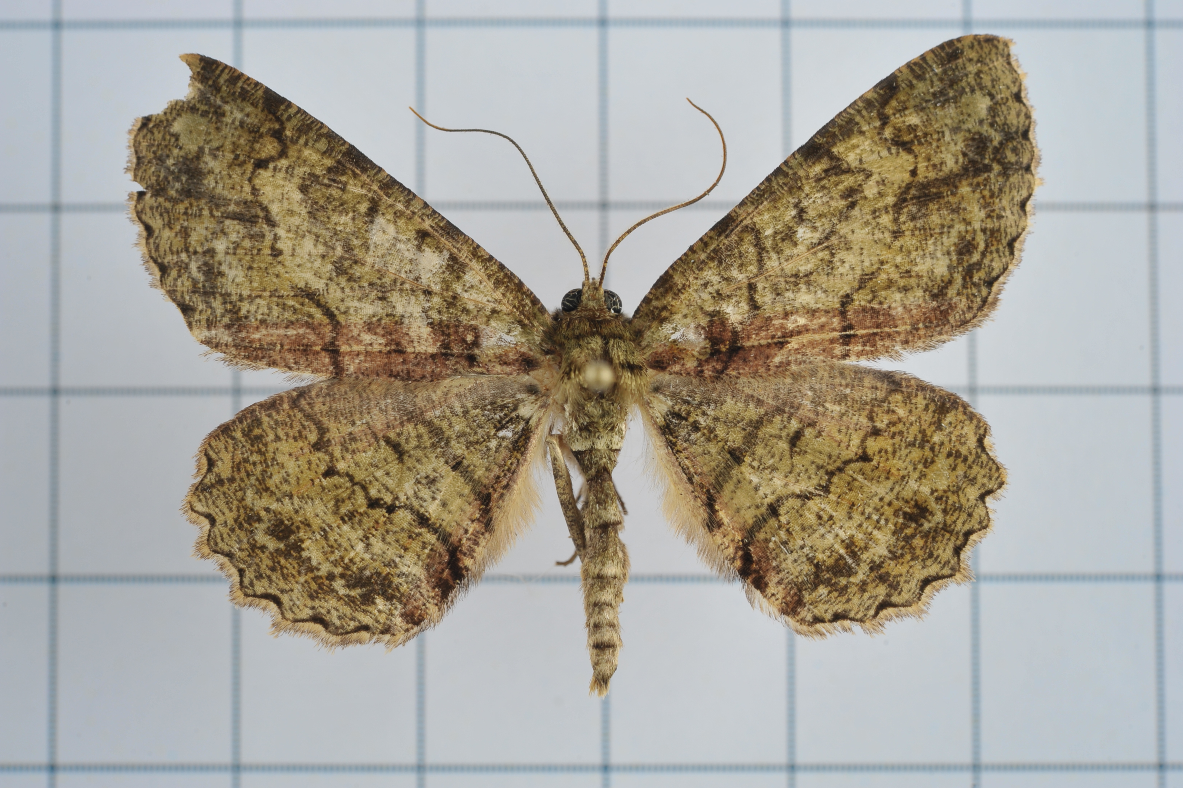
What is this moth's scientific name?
Paradarisa chloauges chloauges
